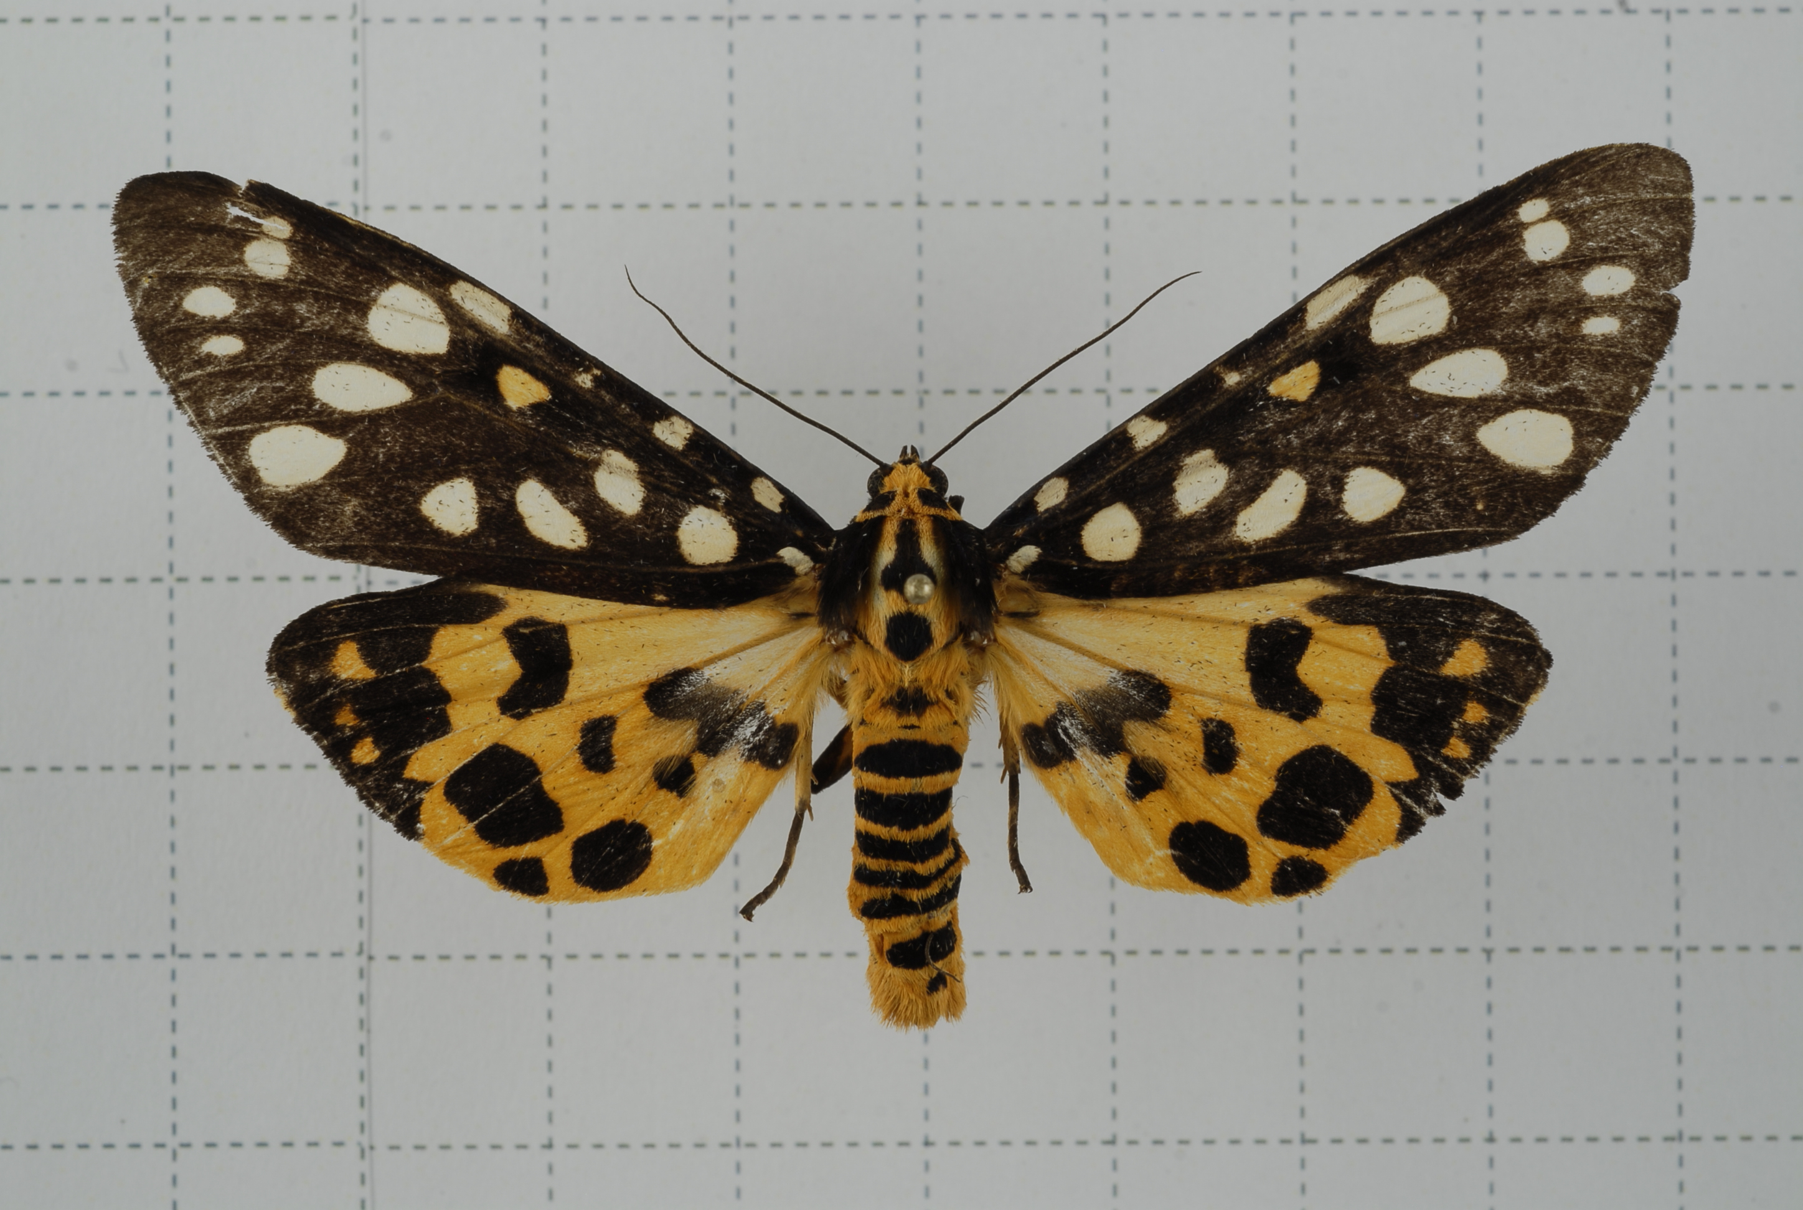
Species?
Aglaomorpha histrio formosana
